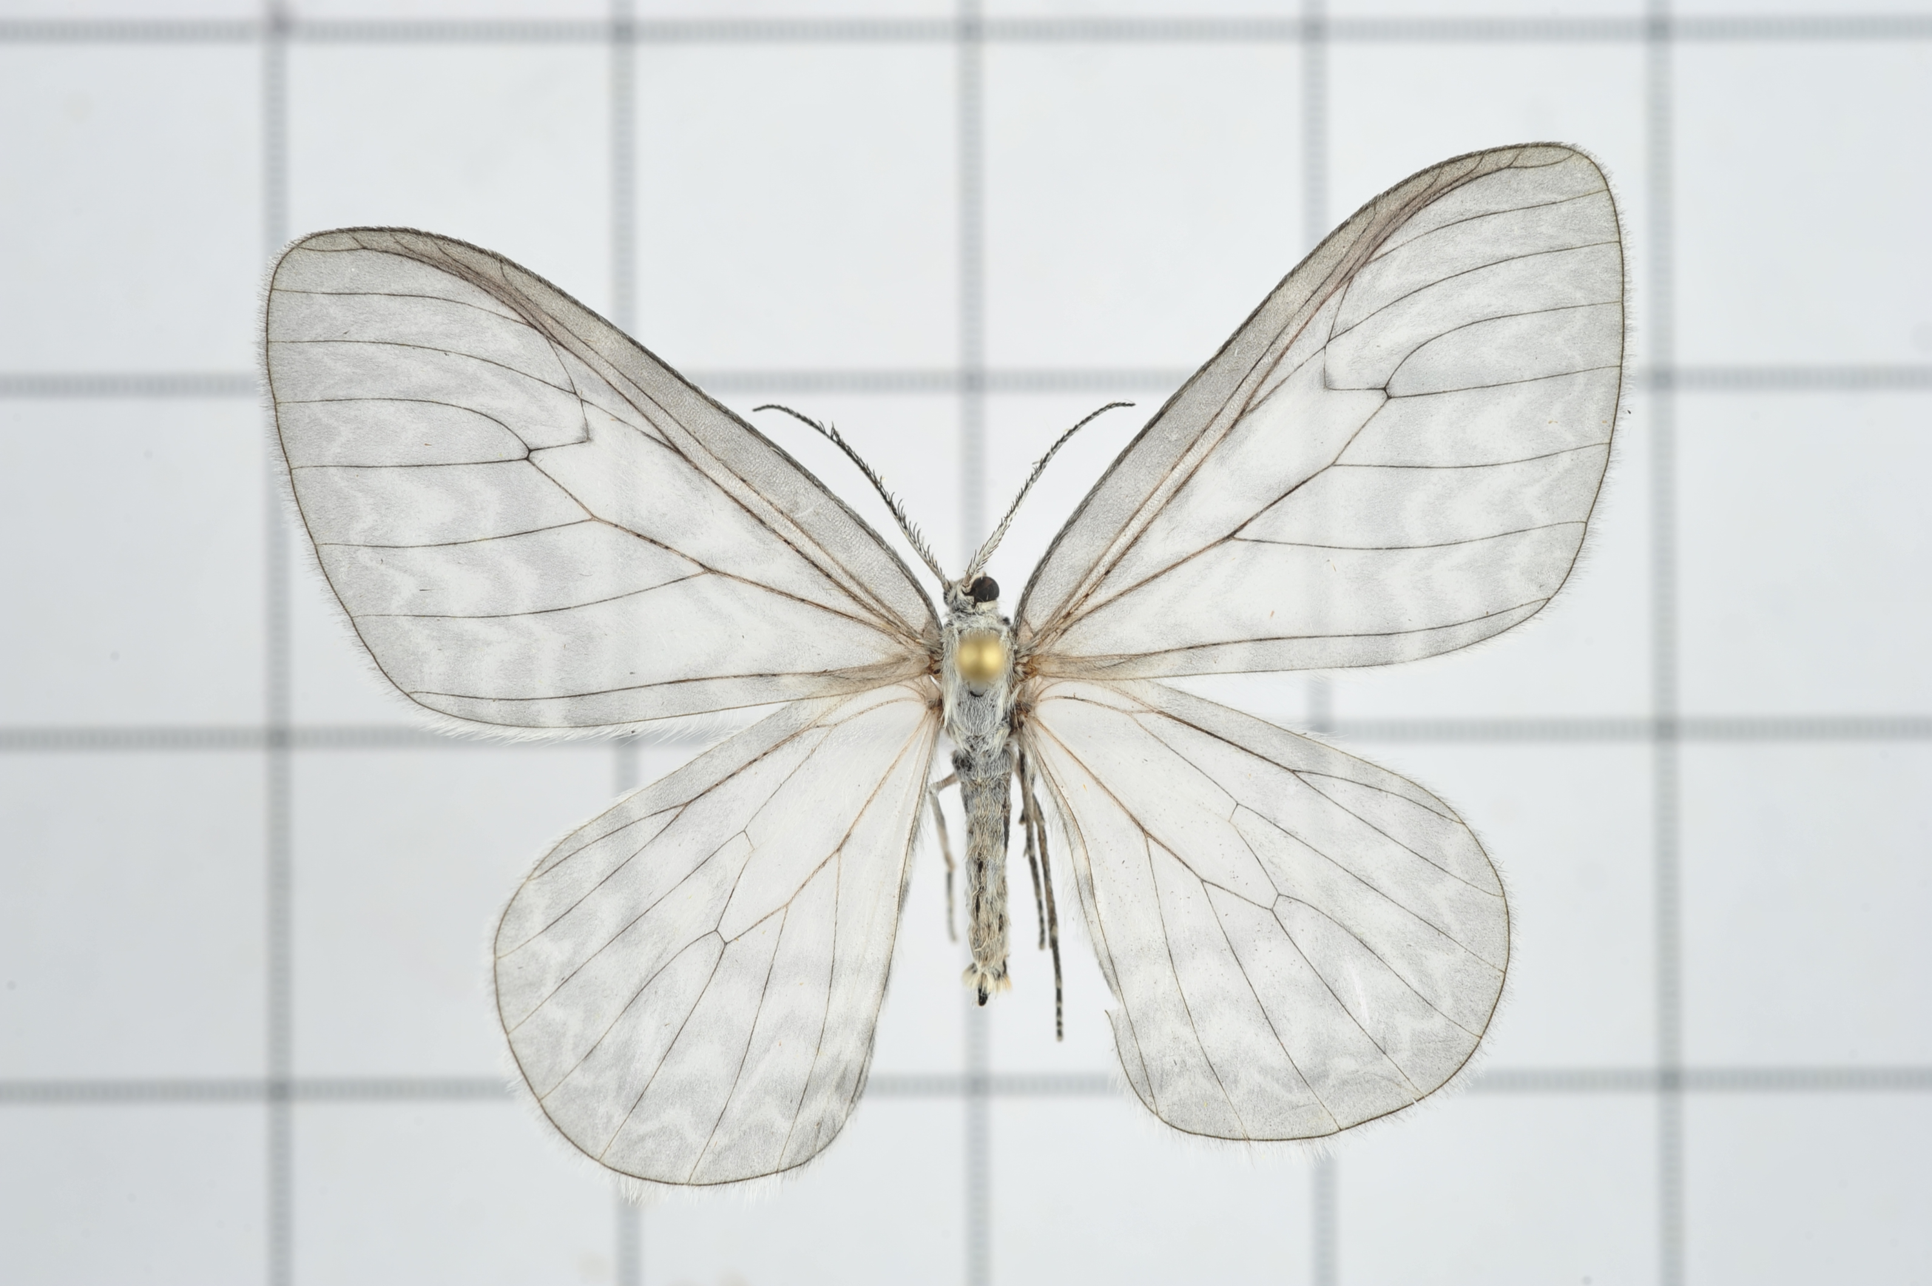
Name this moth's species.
Deroca hidda ampla
